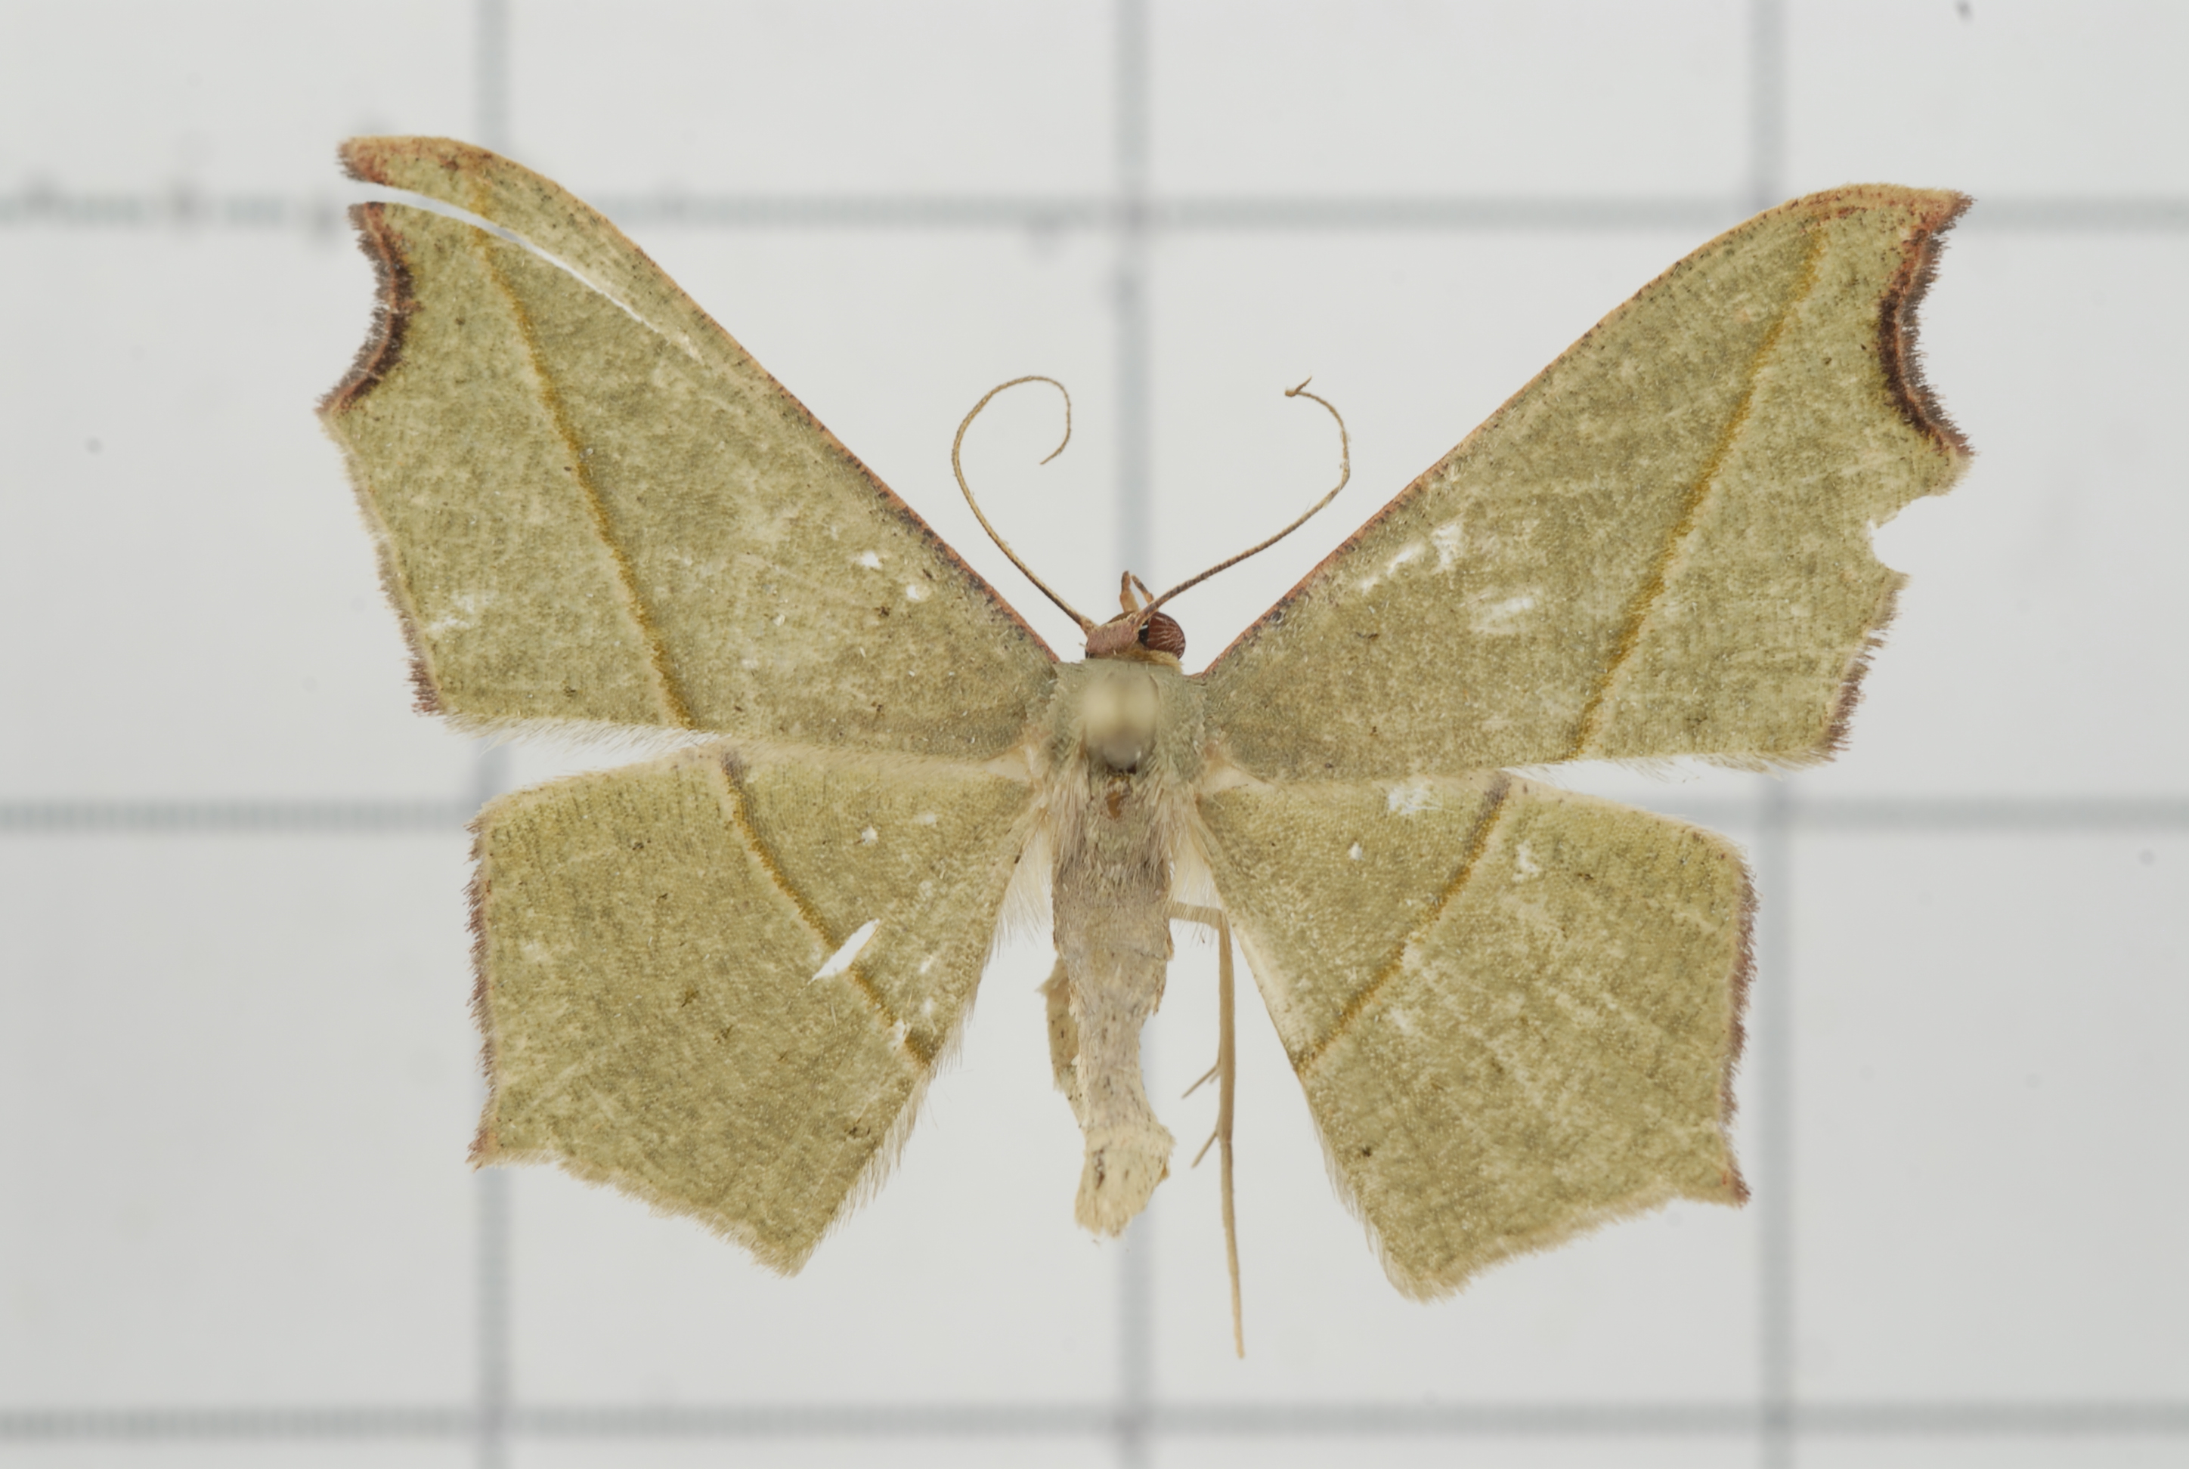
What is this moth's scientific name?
Traminda aventiaria
